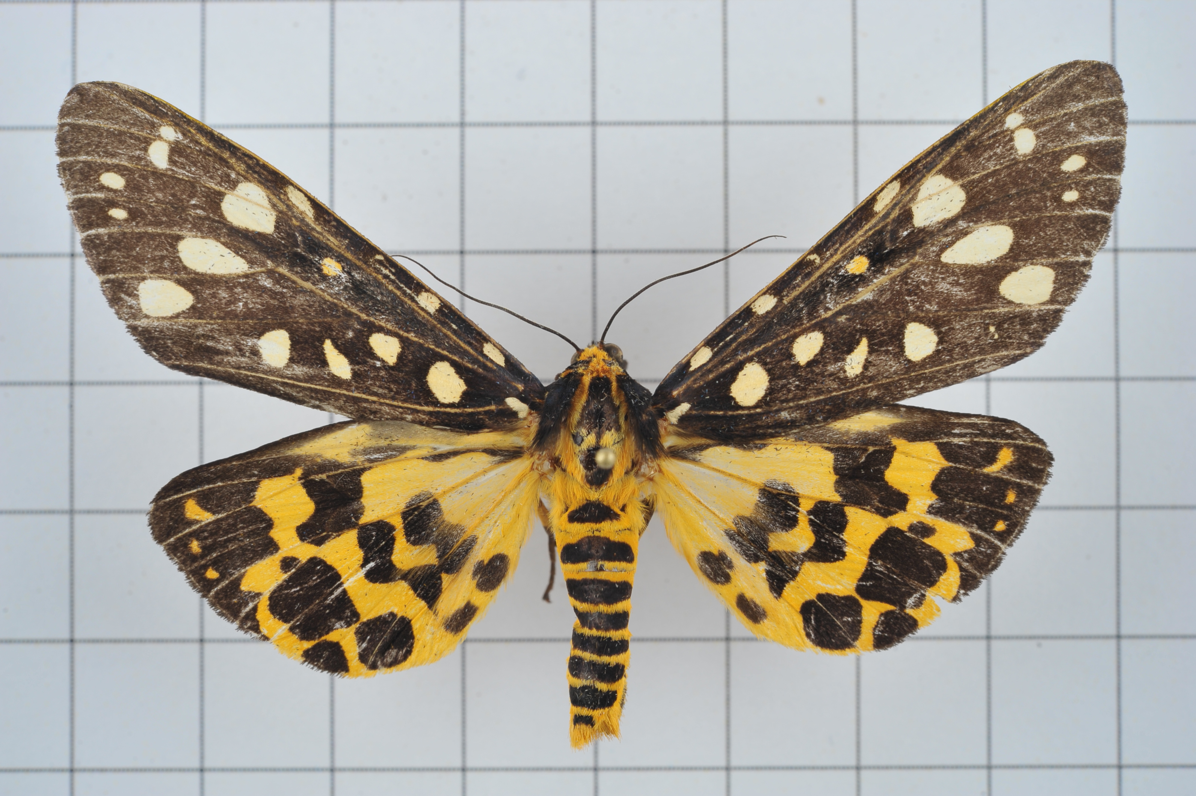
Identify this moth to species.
Aglaomorpha histrio formosana
